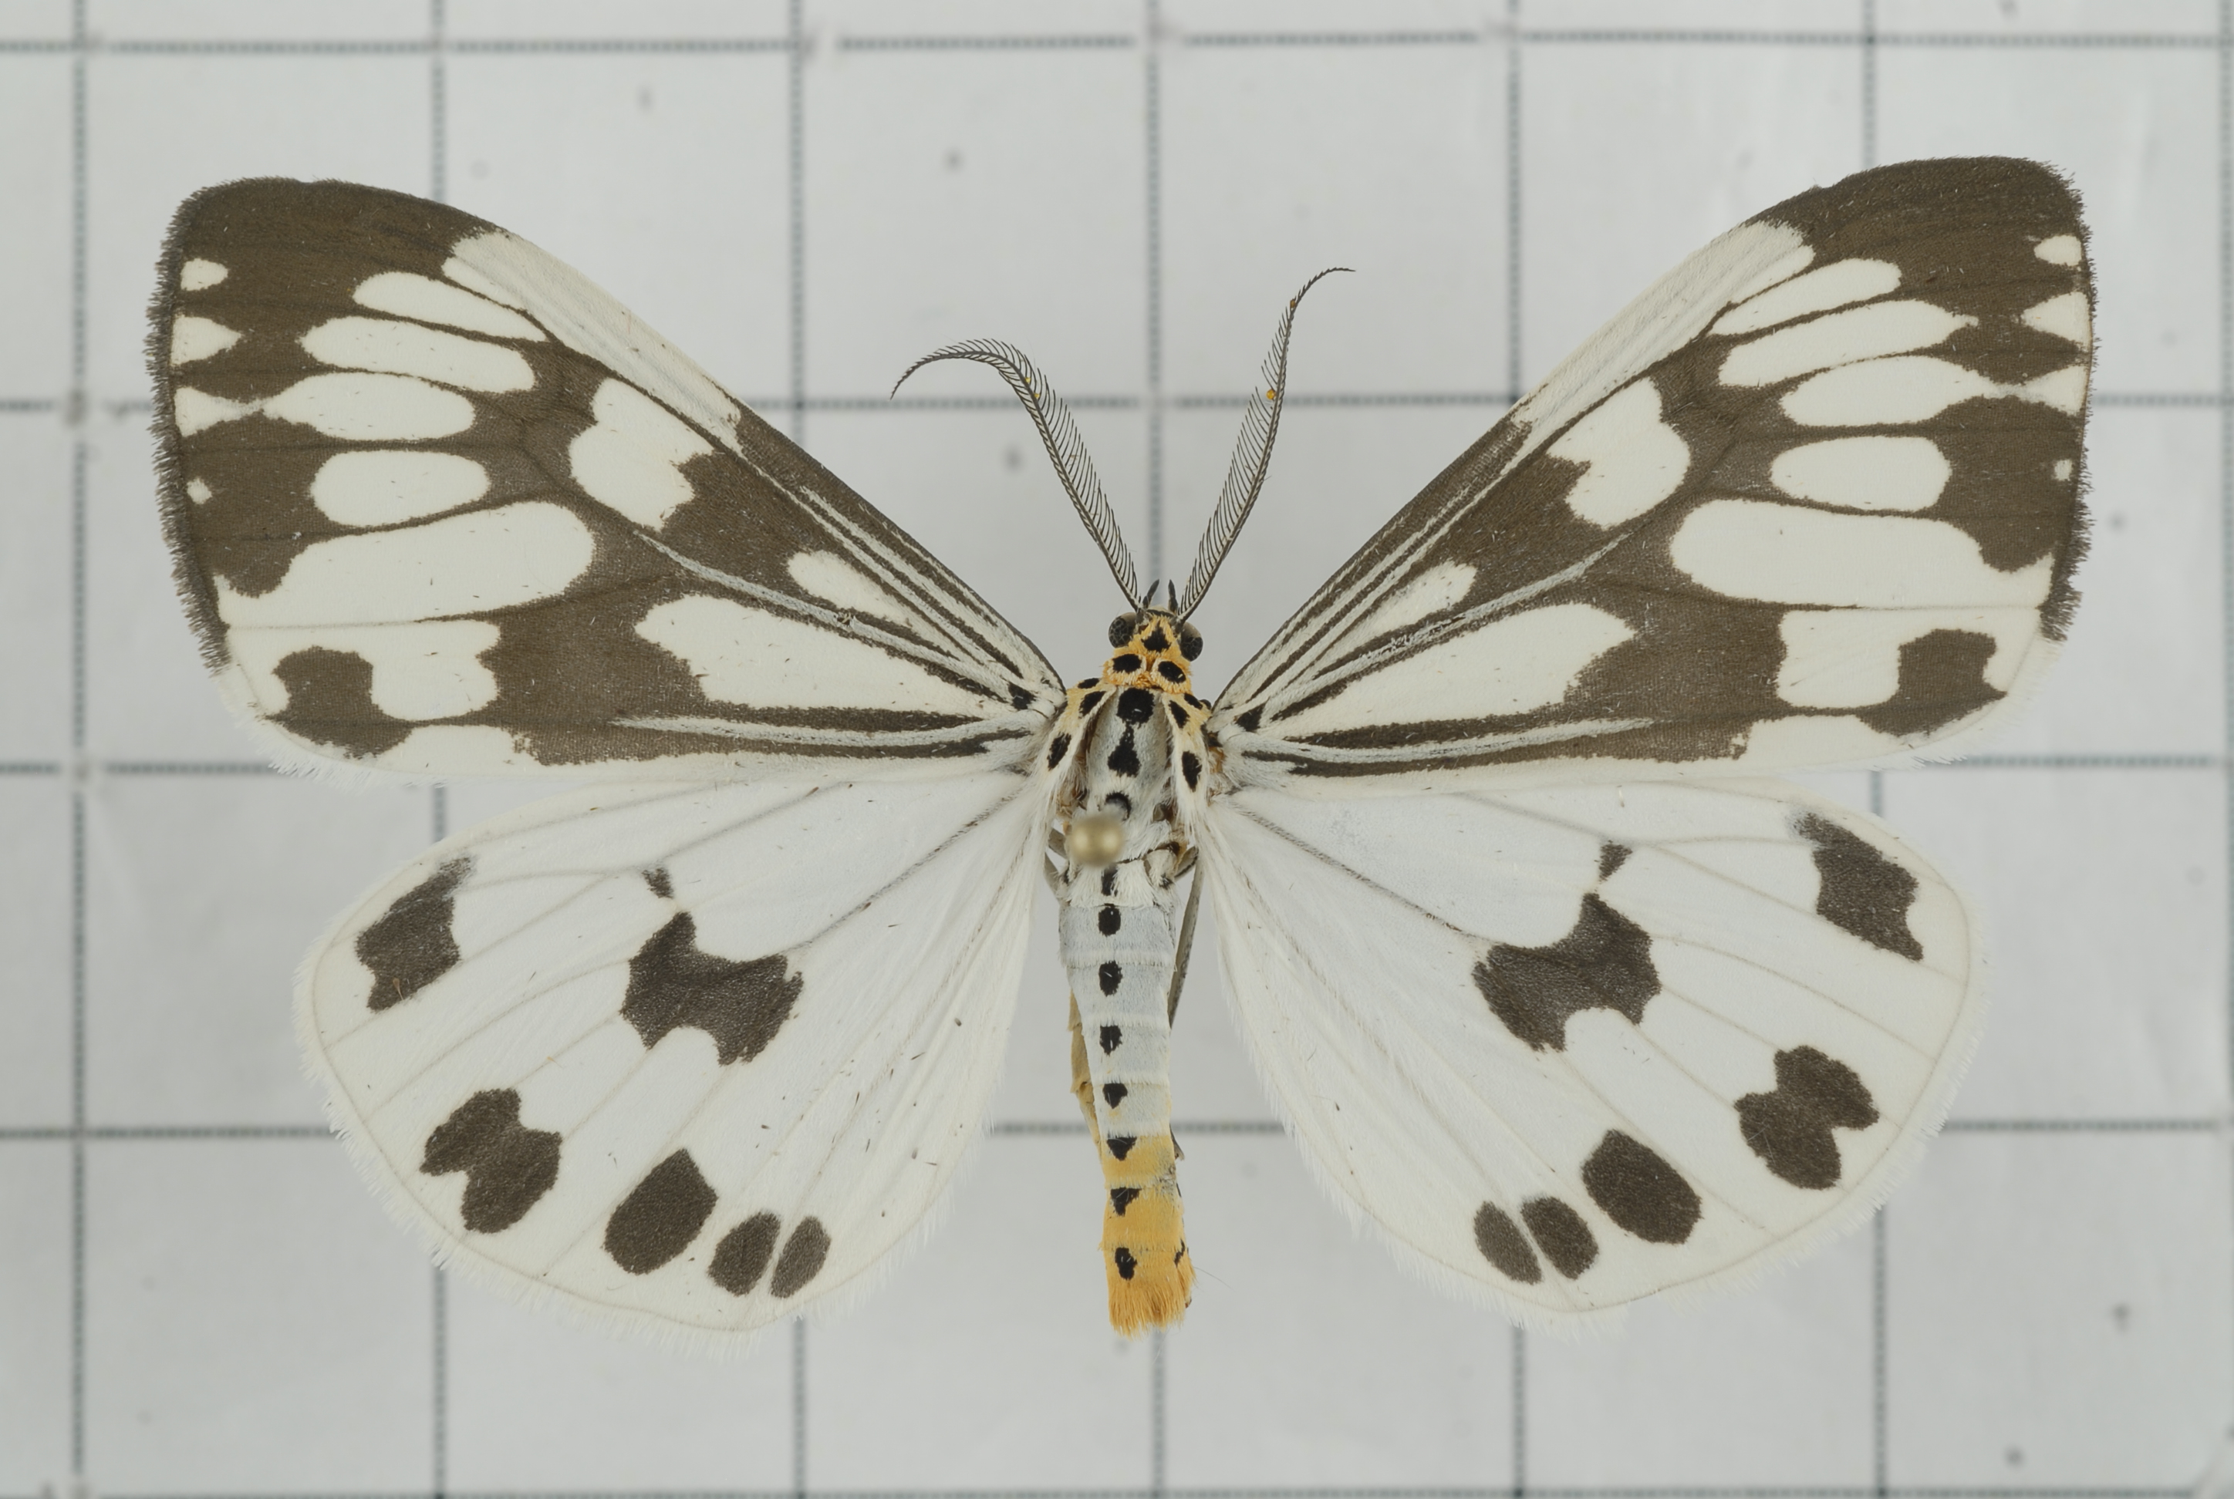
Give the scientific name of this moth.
Nyctemera adversata
